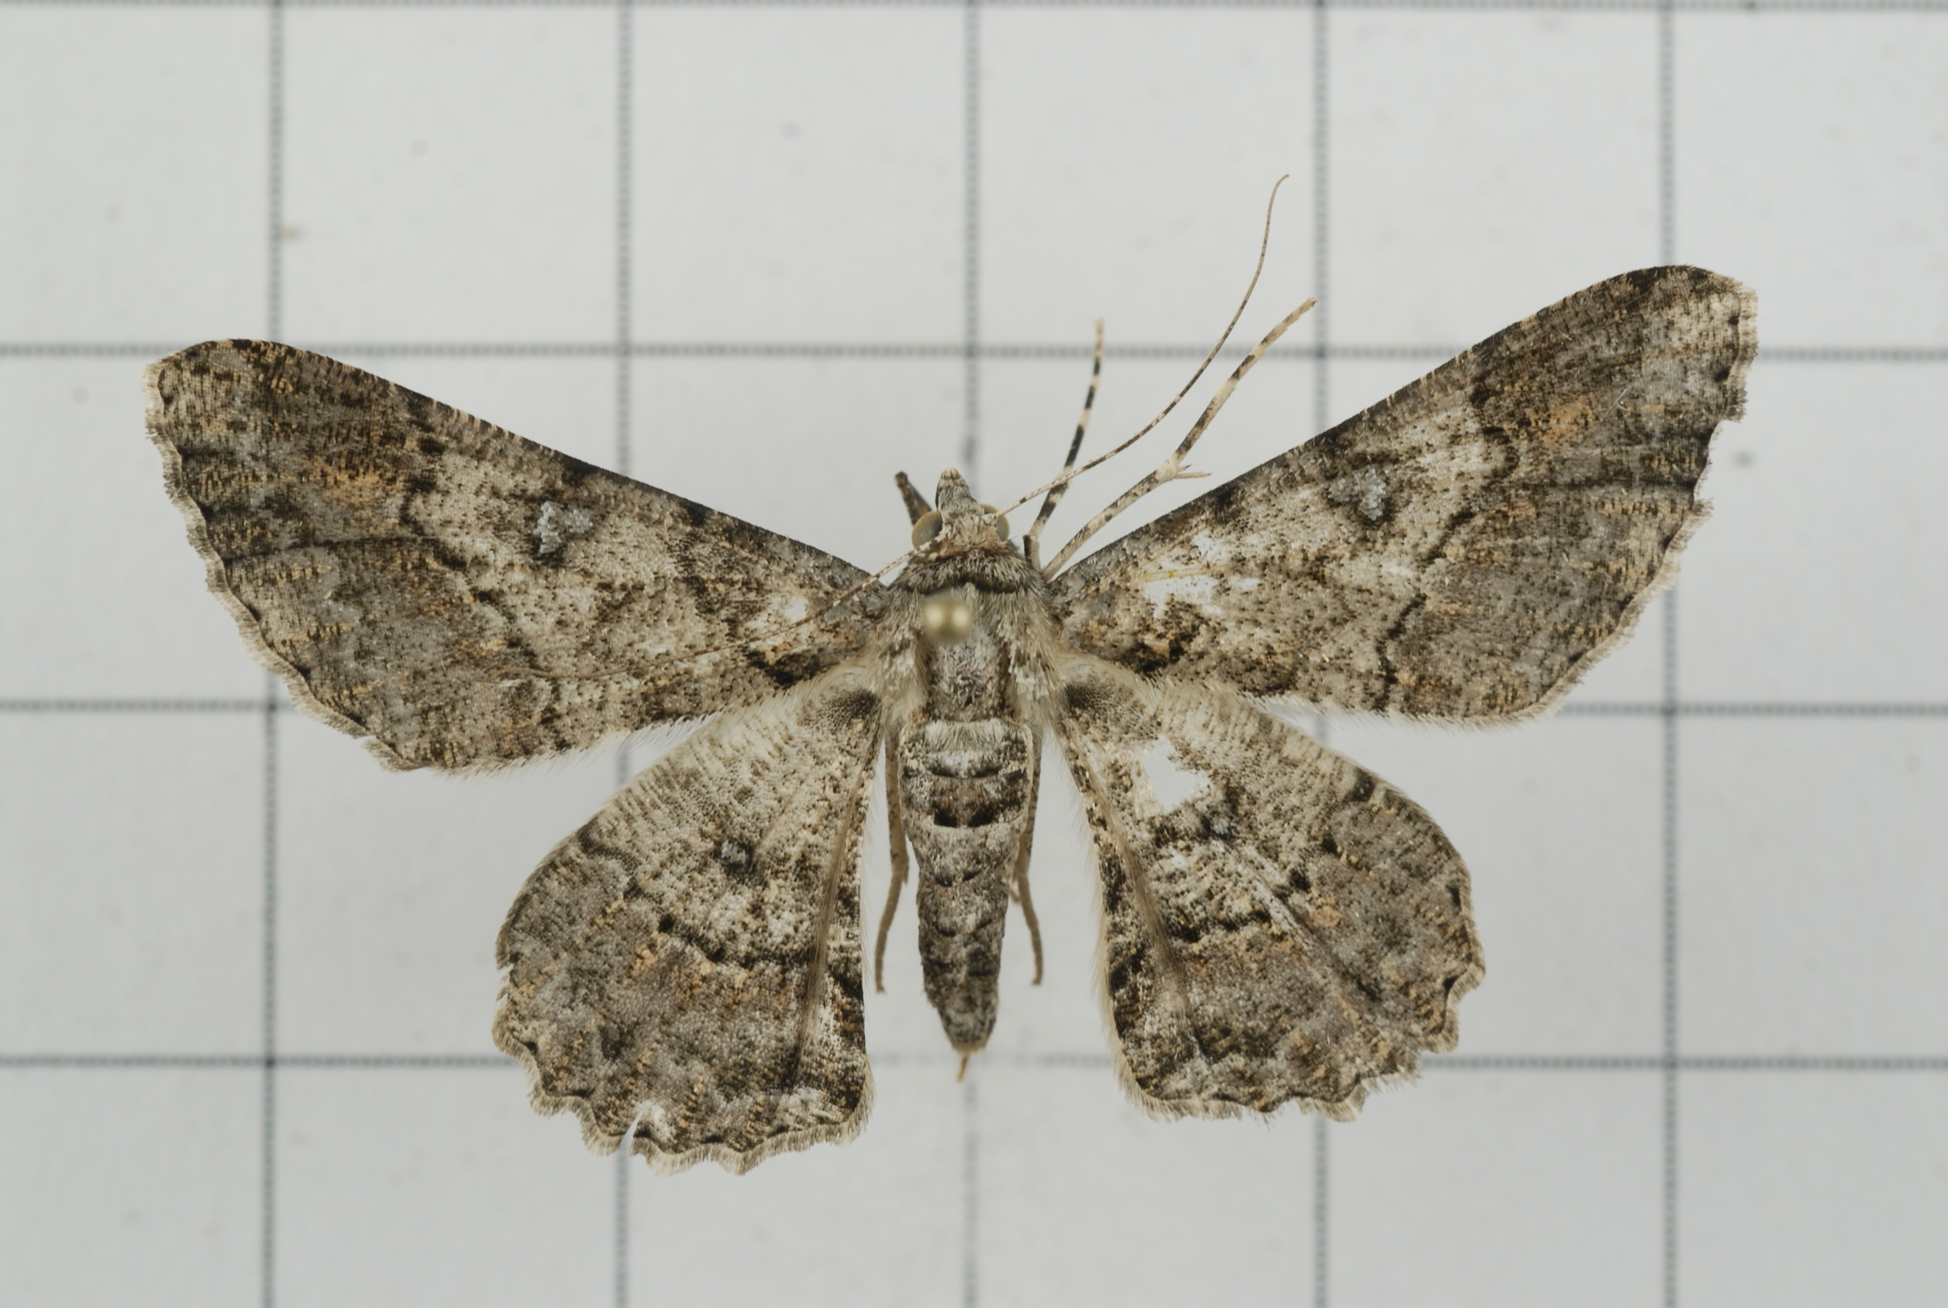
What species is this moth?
Cleora alienaria
